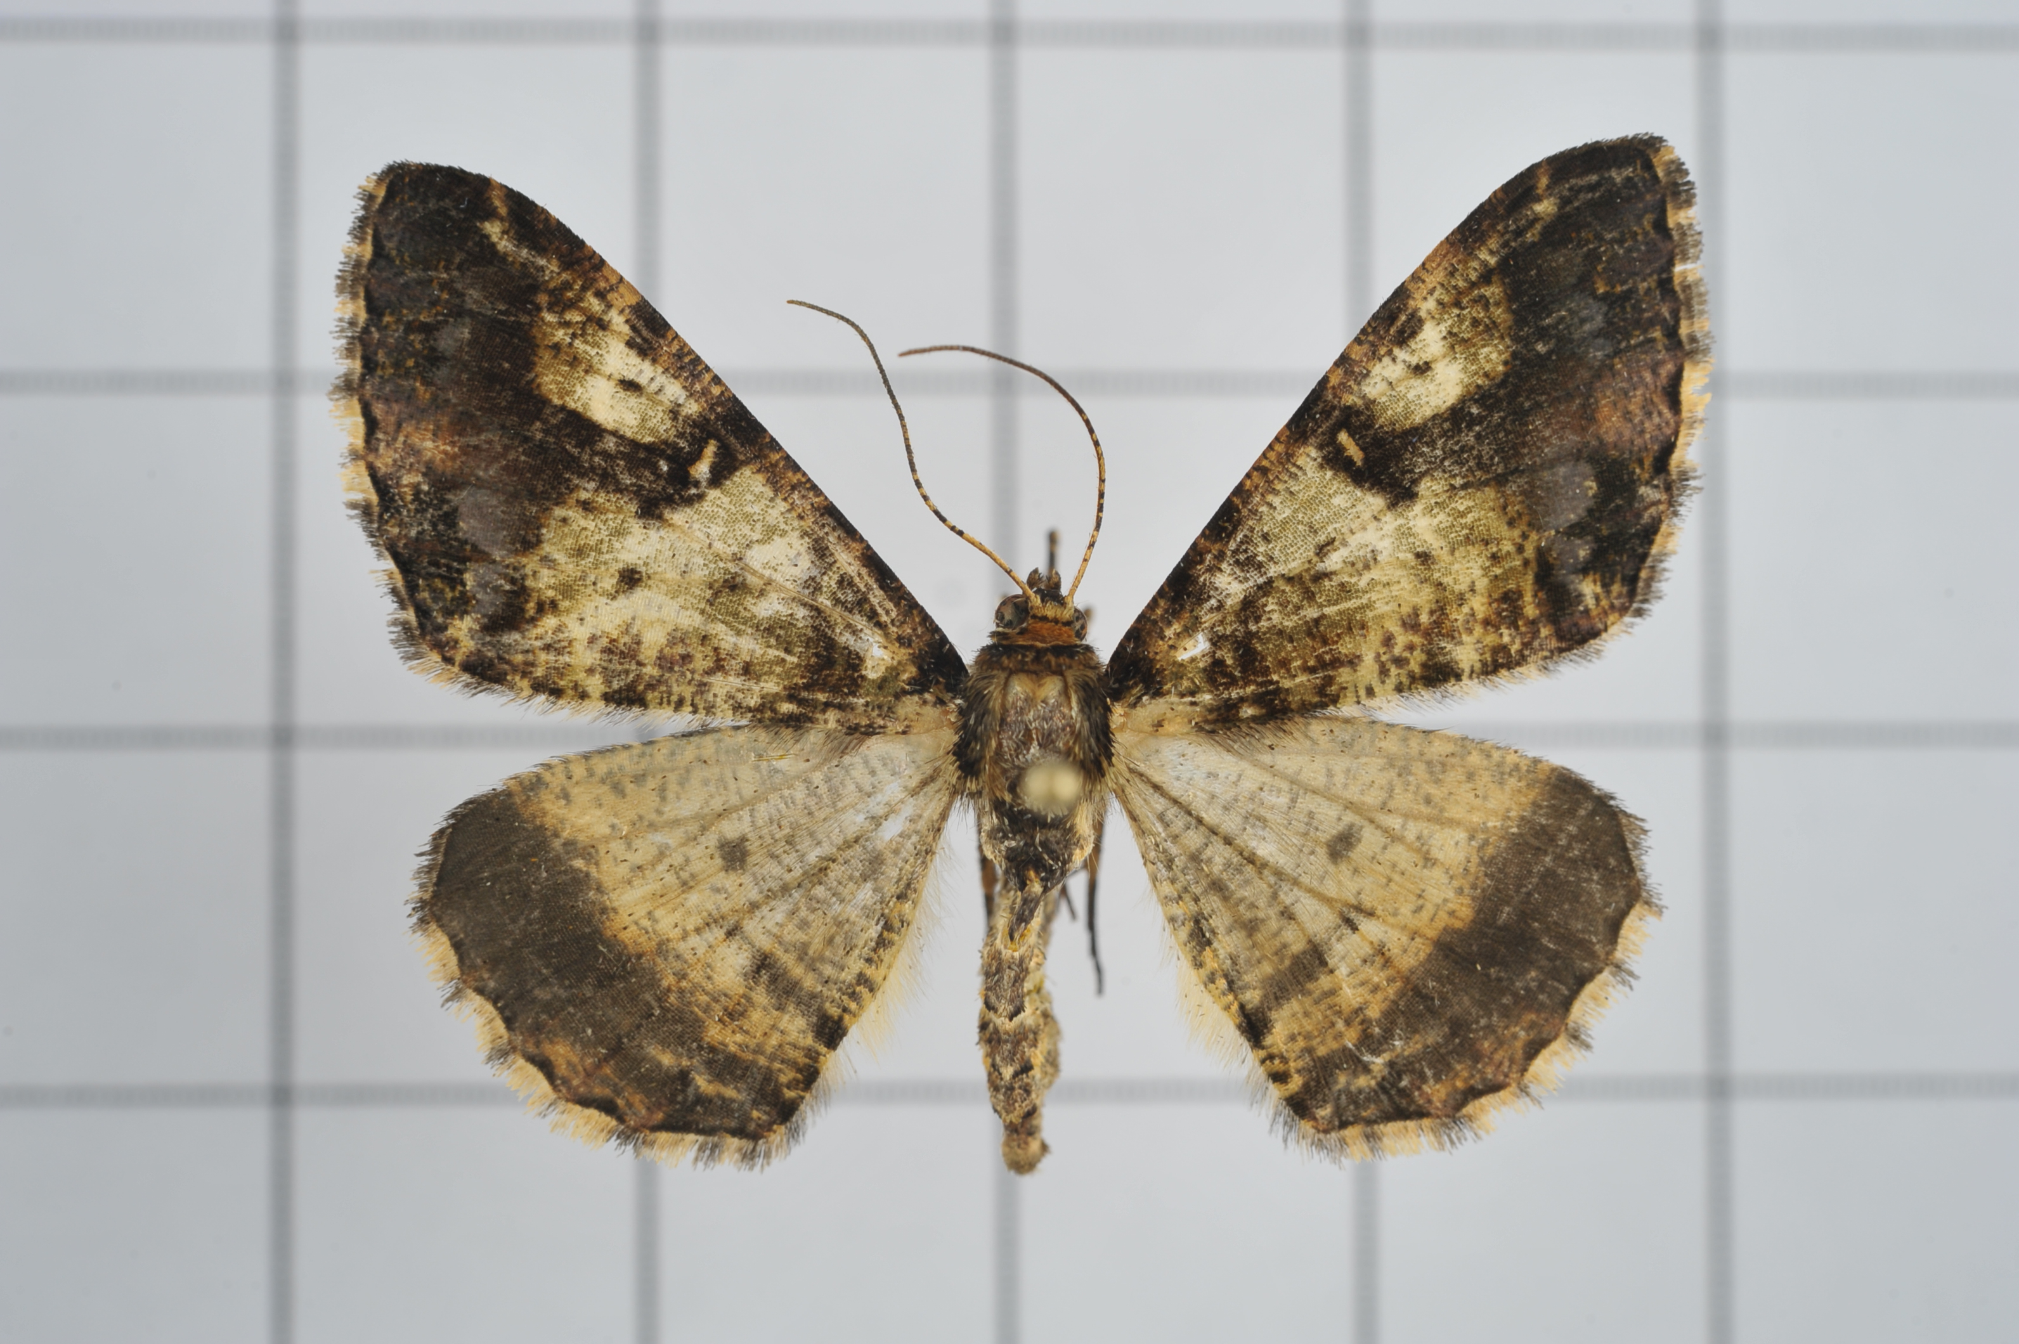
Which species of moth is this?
Gasterocome pannosaria orta
